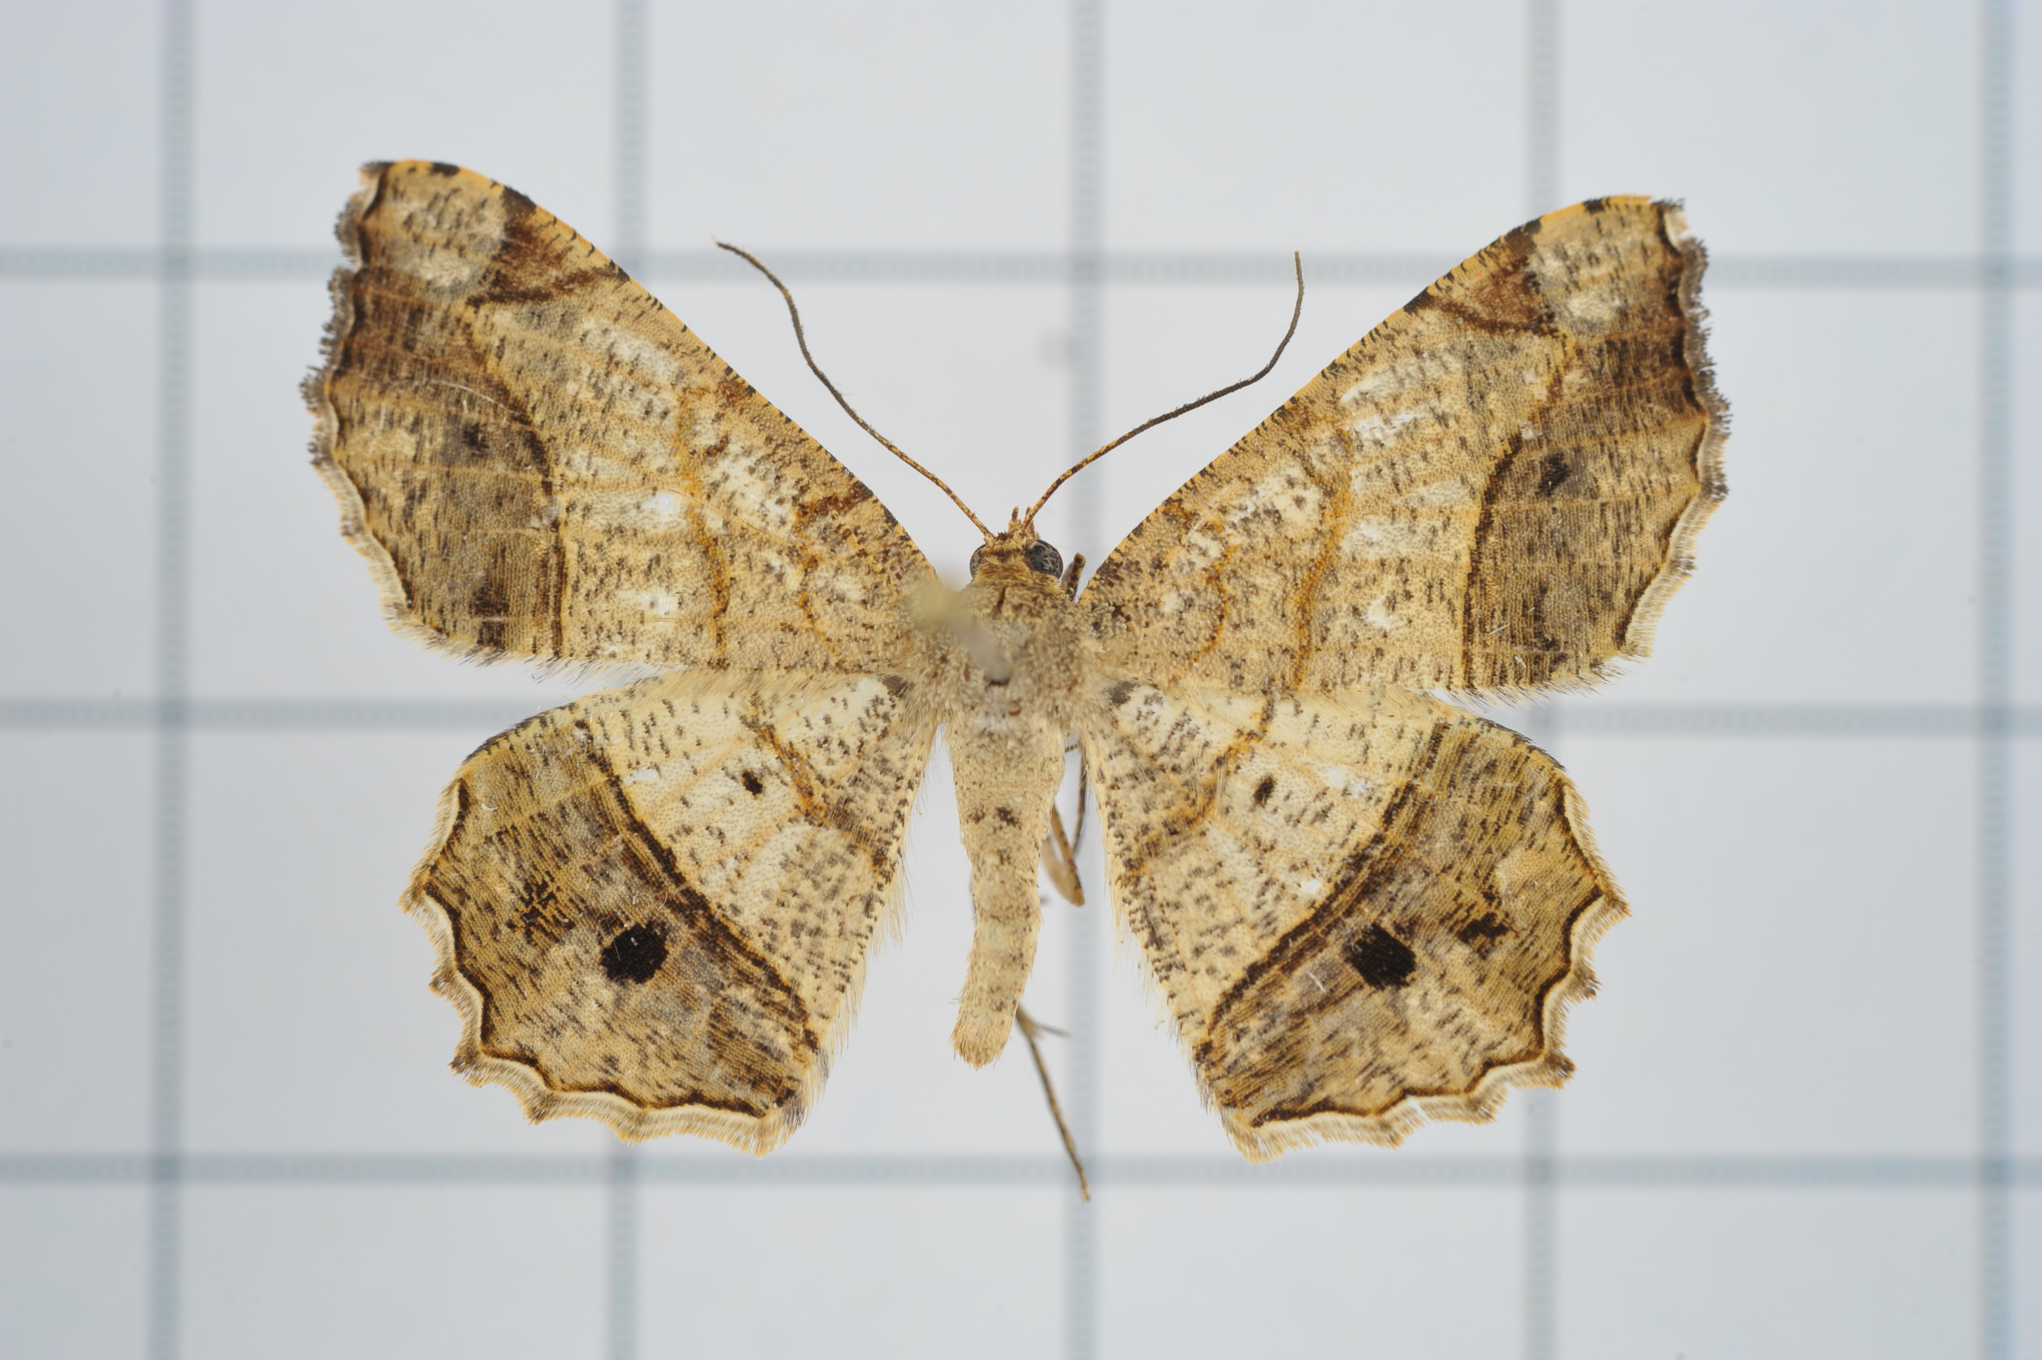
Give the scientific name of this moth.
Chiasmia intermediaria
